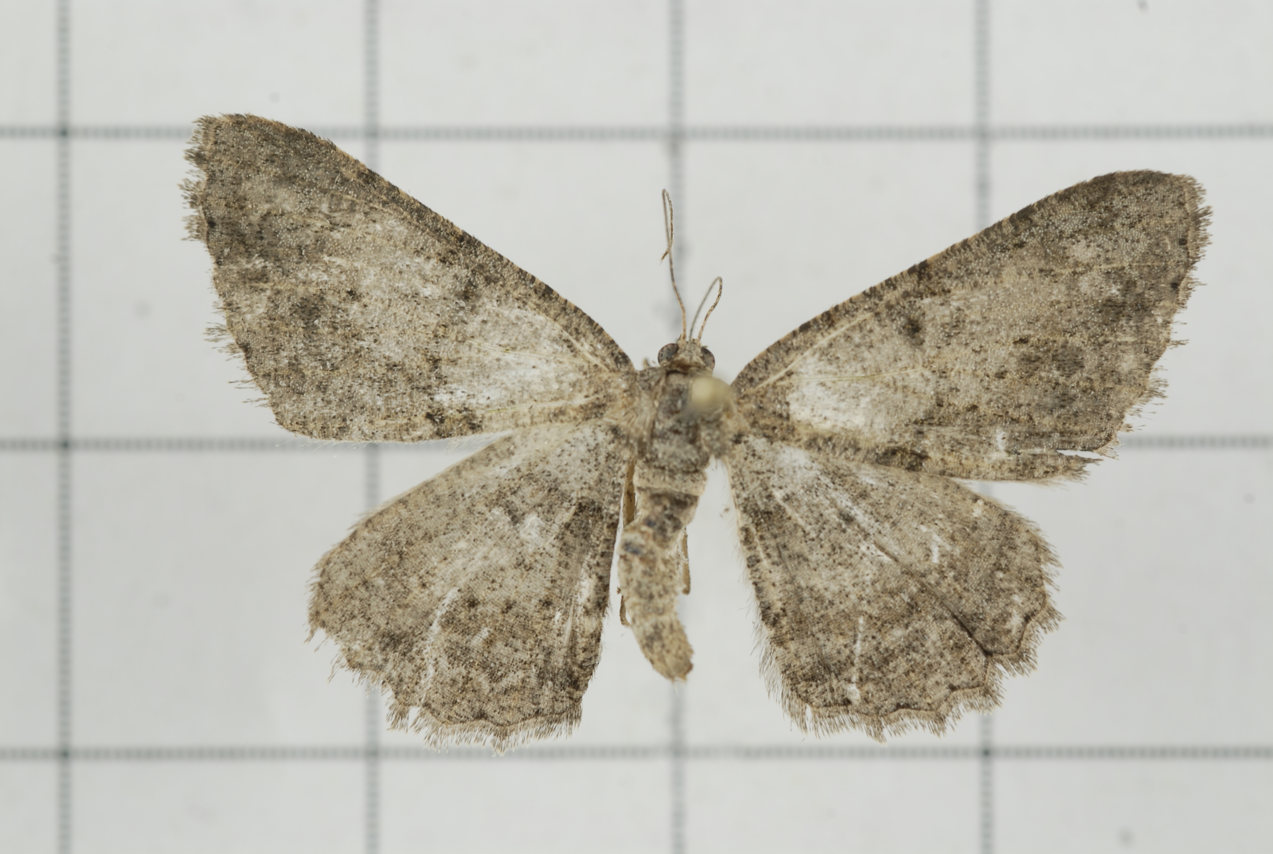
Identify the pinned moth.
Psilalcis breta rantaizana
